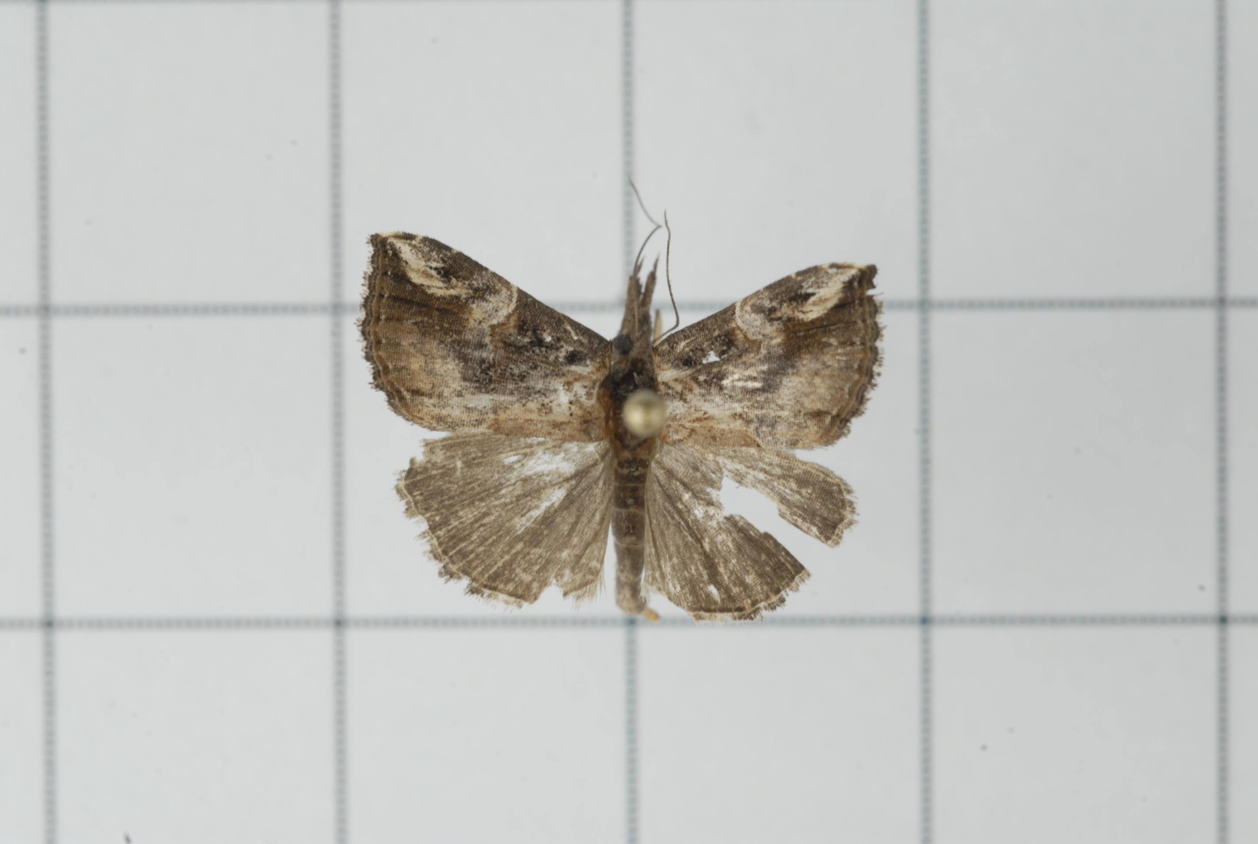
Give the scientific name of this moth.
Hypena tristalis
